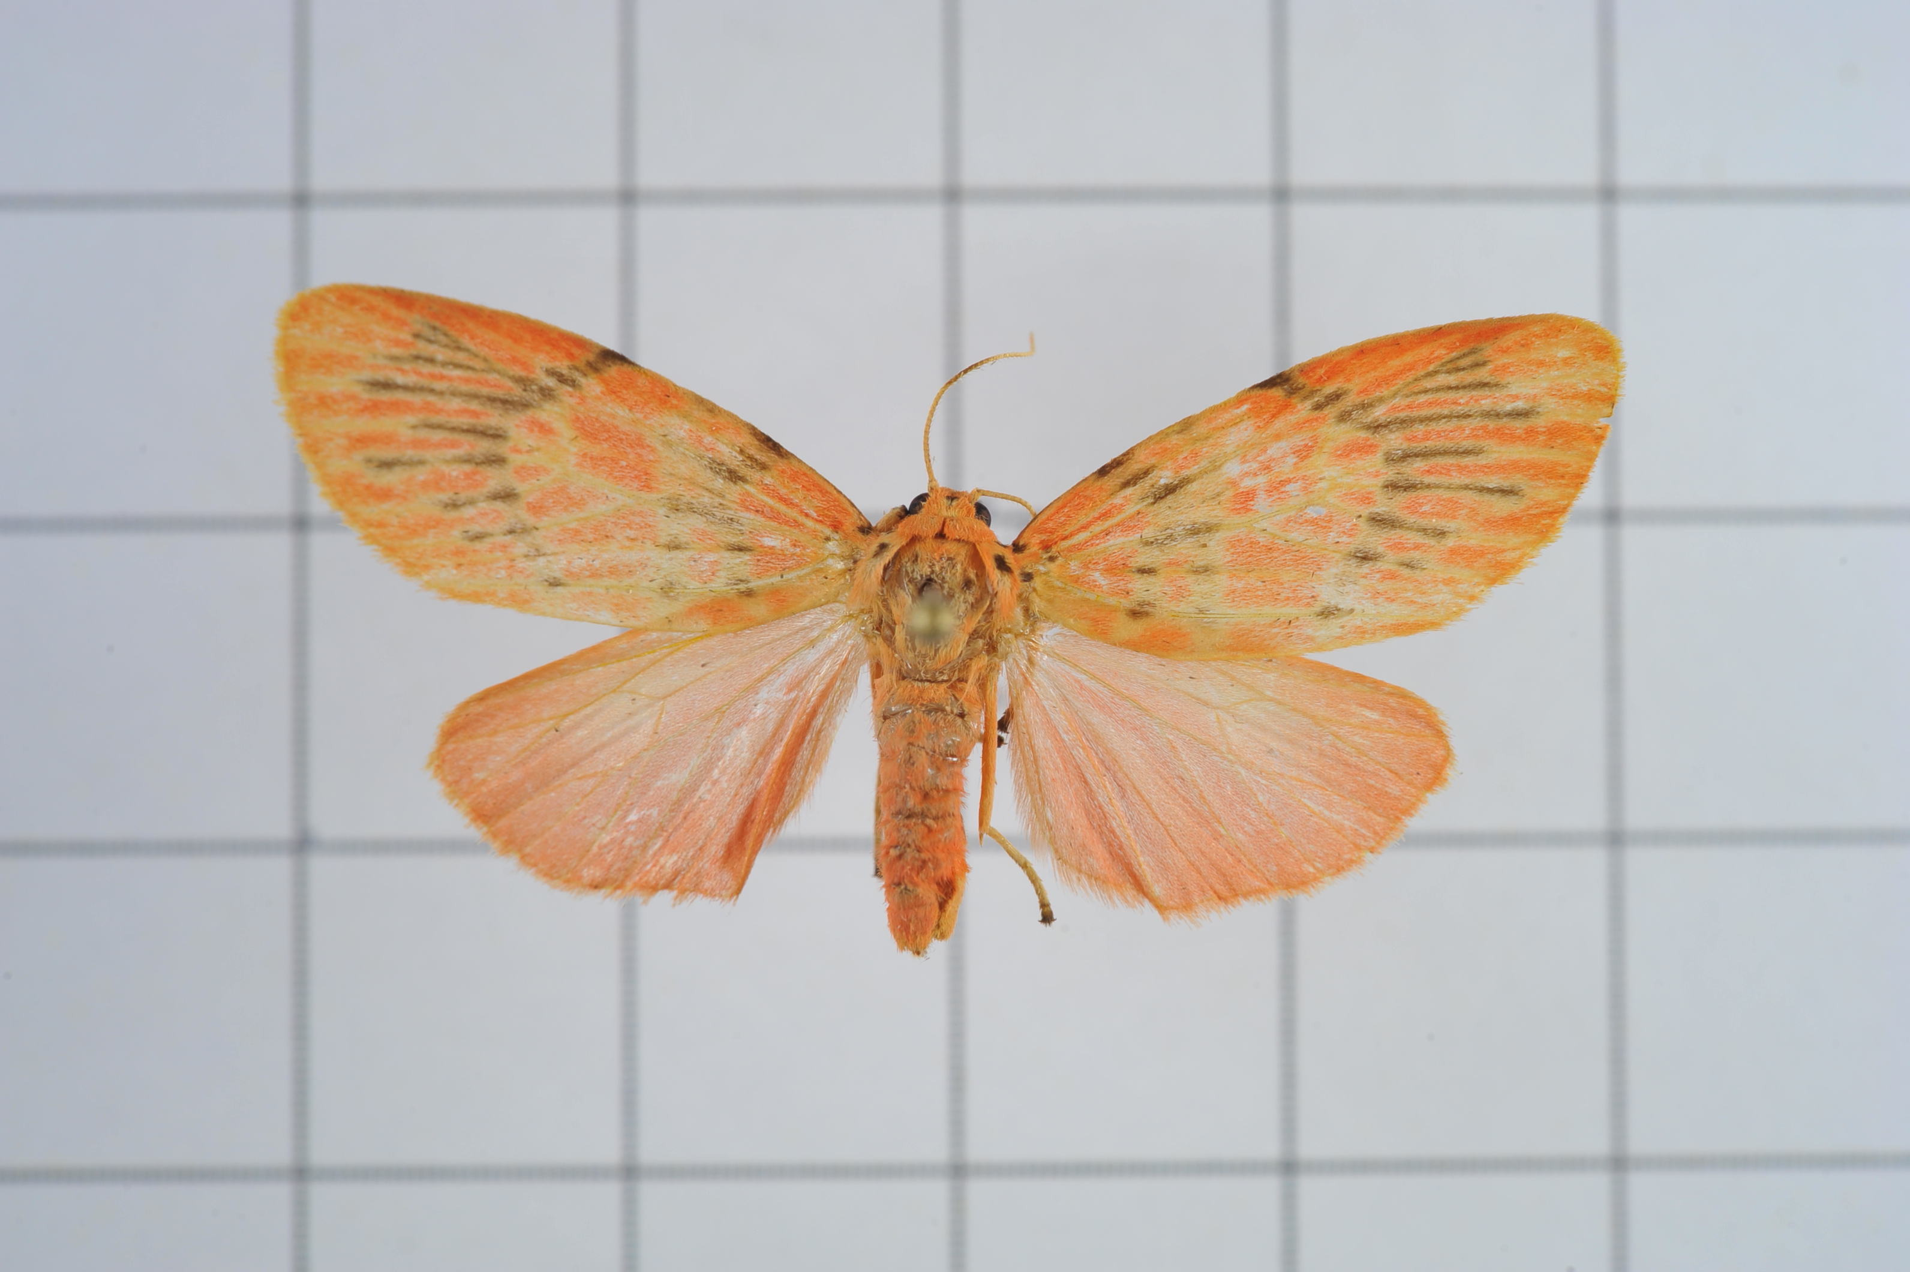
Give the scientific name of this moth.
Barsine sauteri
